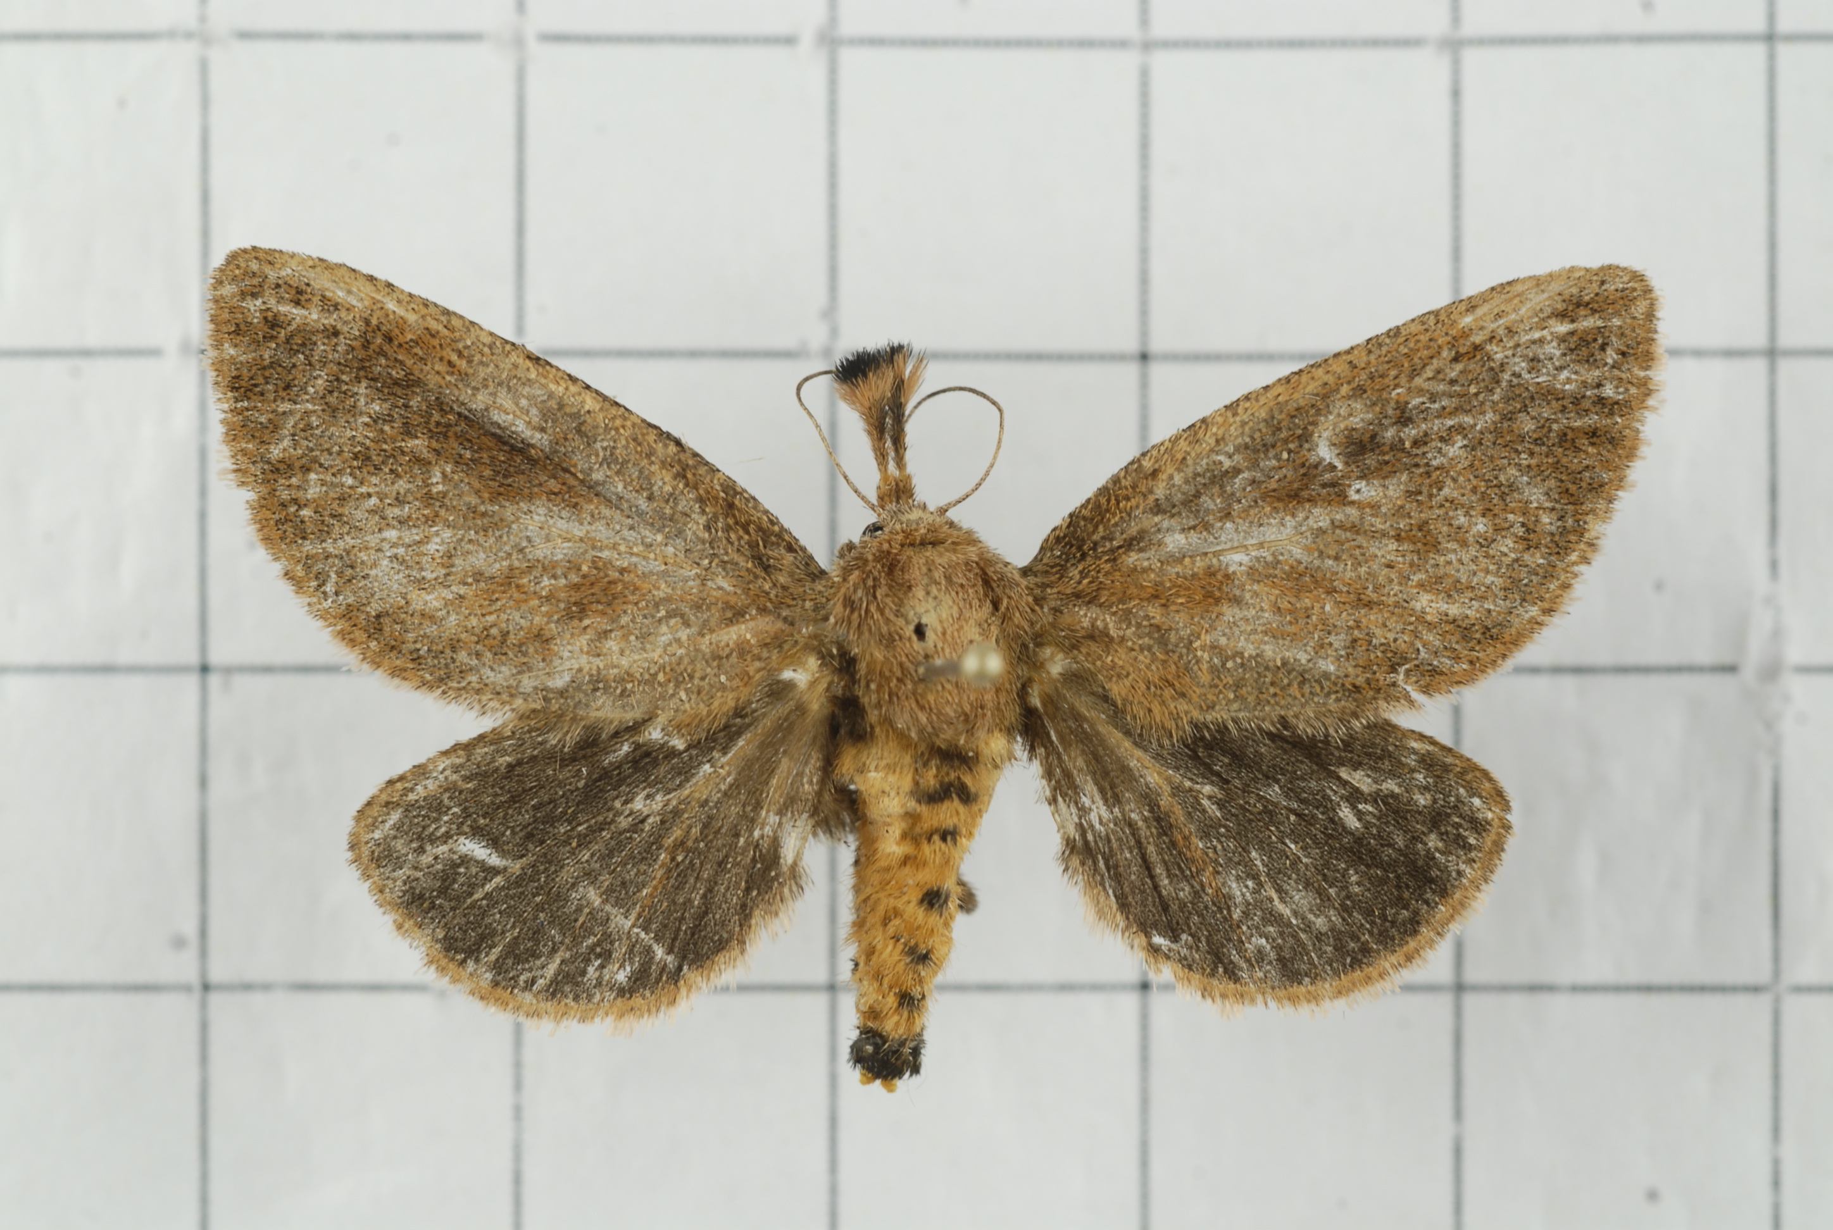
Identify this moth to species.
Scopelodes contractus
